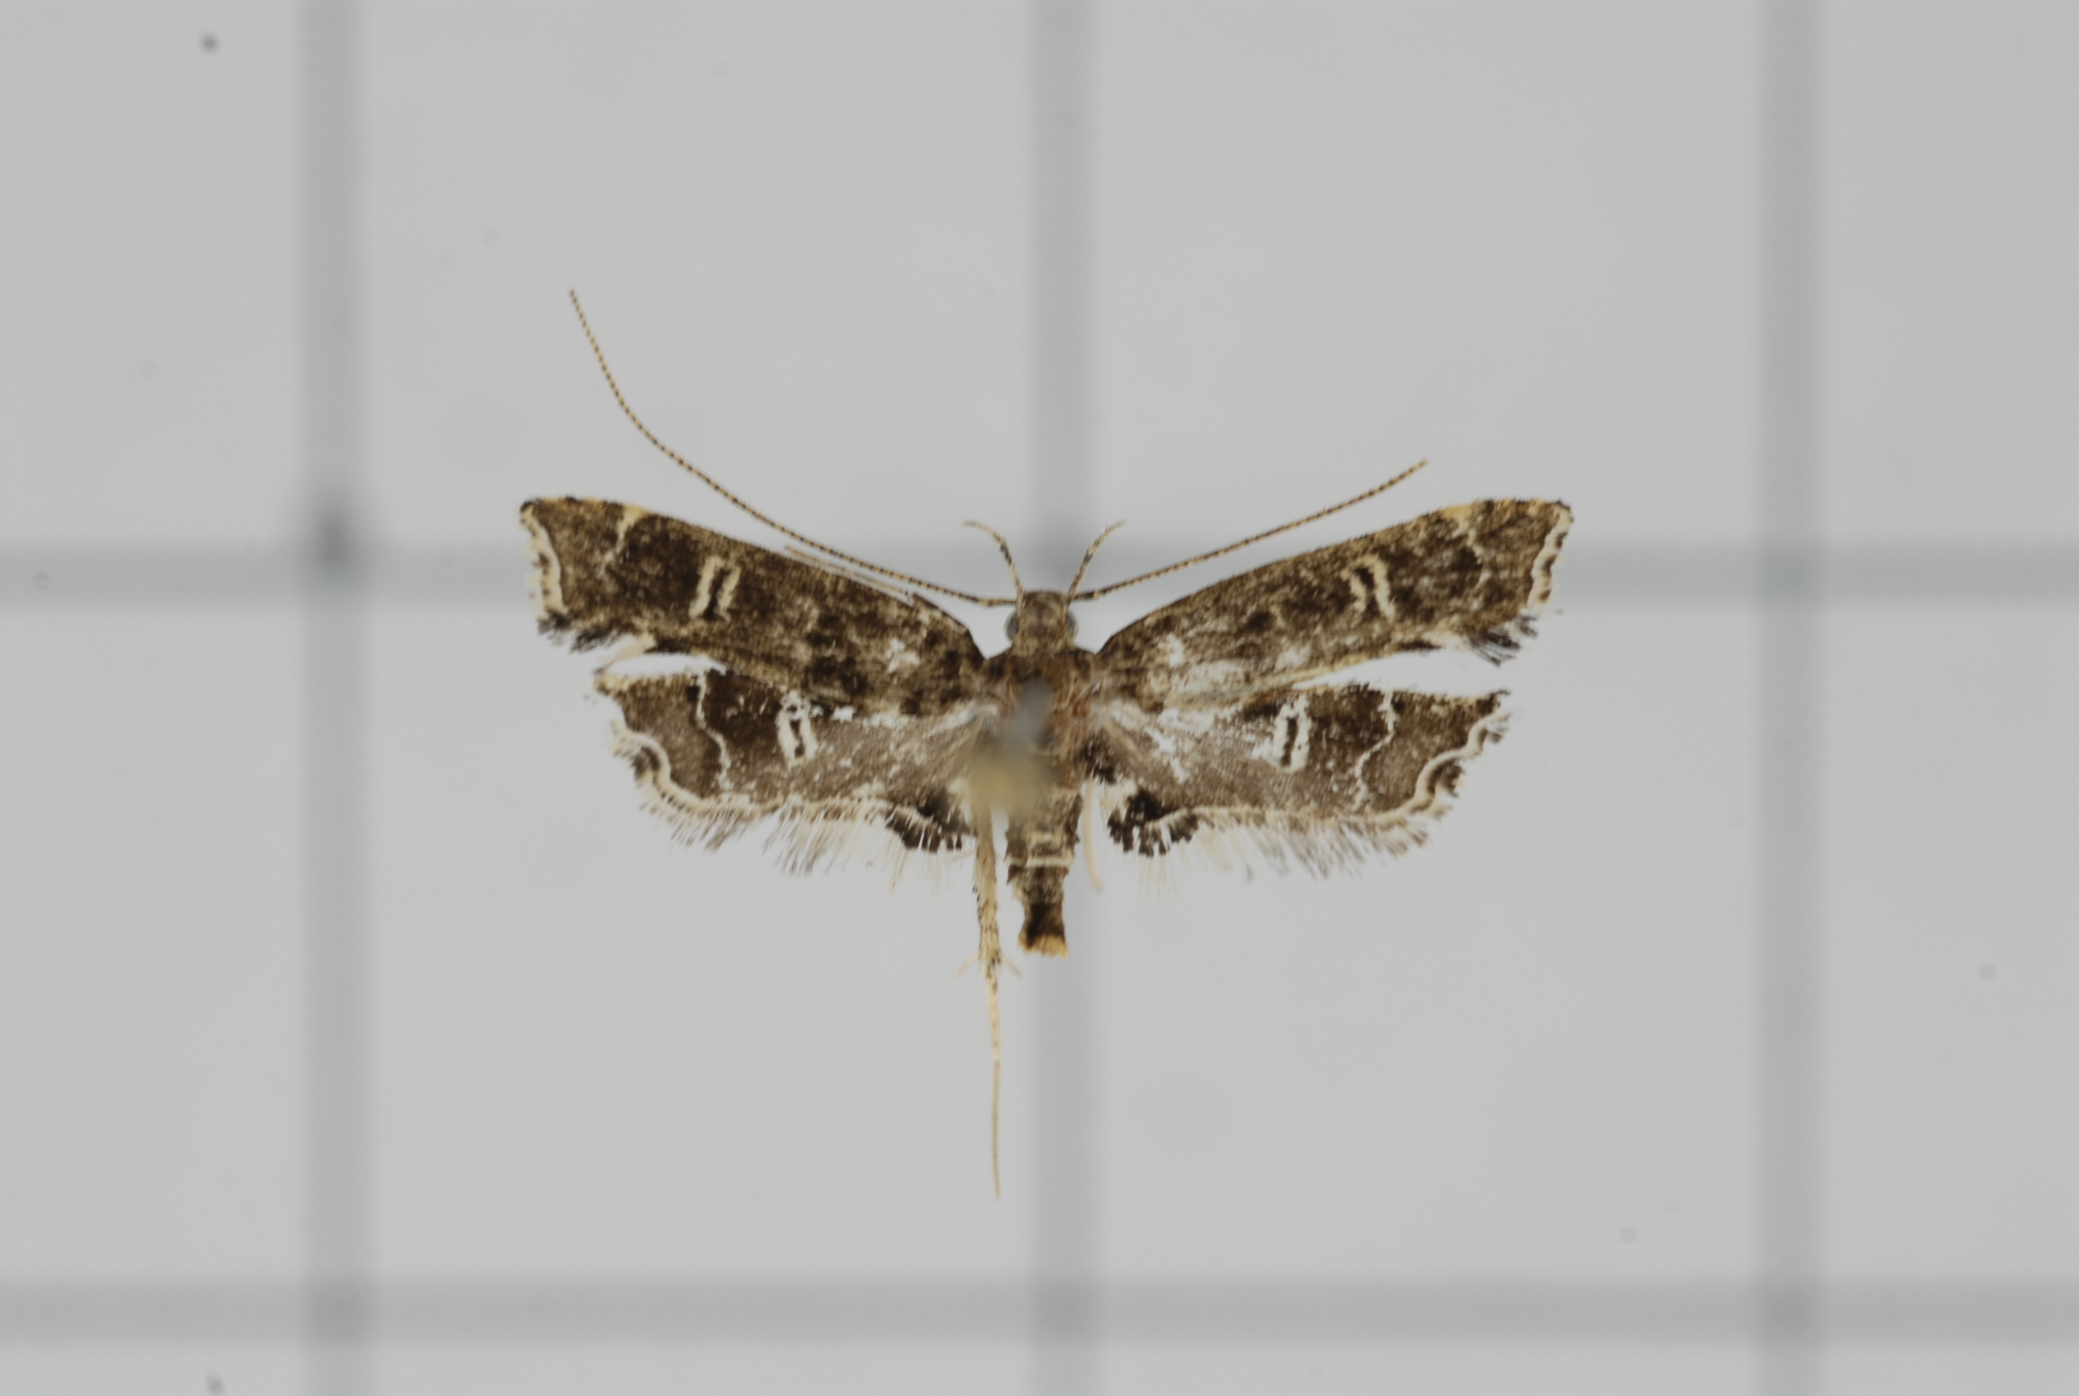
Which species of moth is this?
Nosphistica bisinuata
